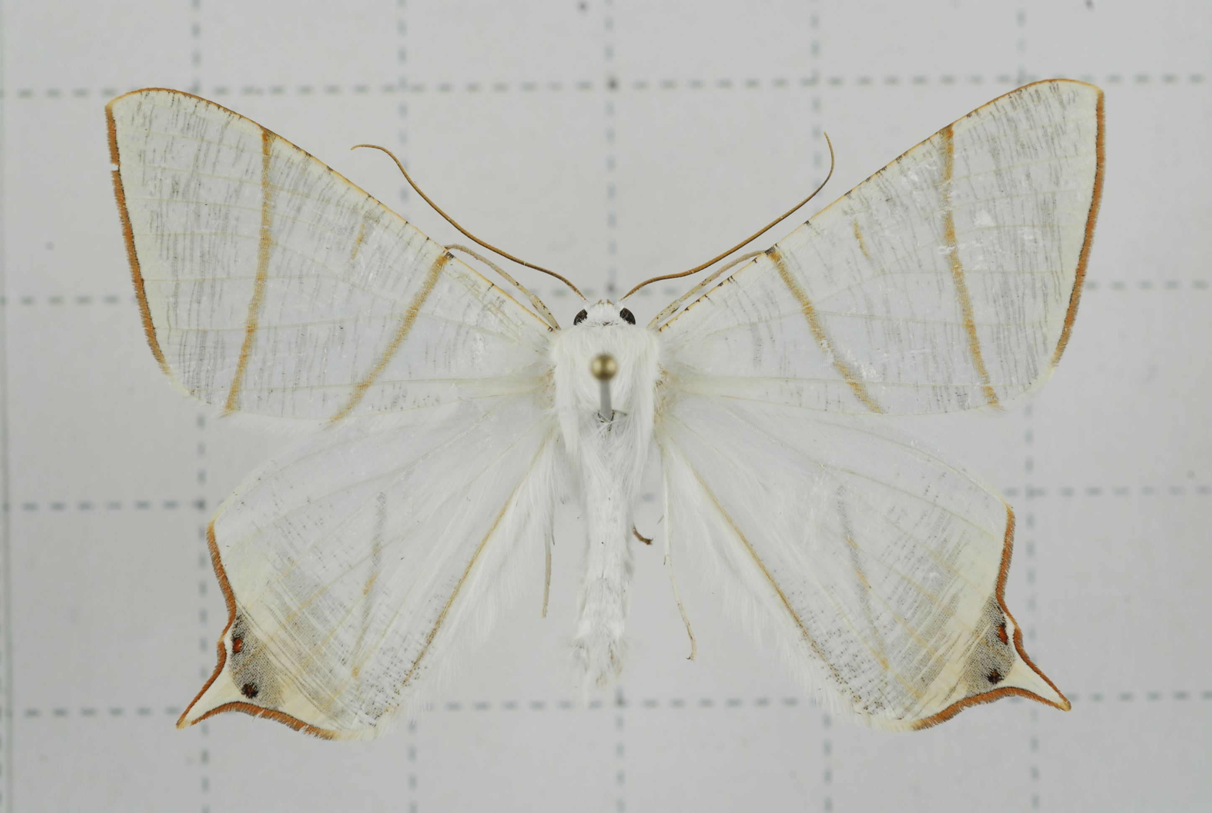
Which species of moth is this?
Ourapteryx changi
